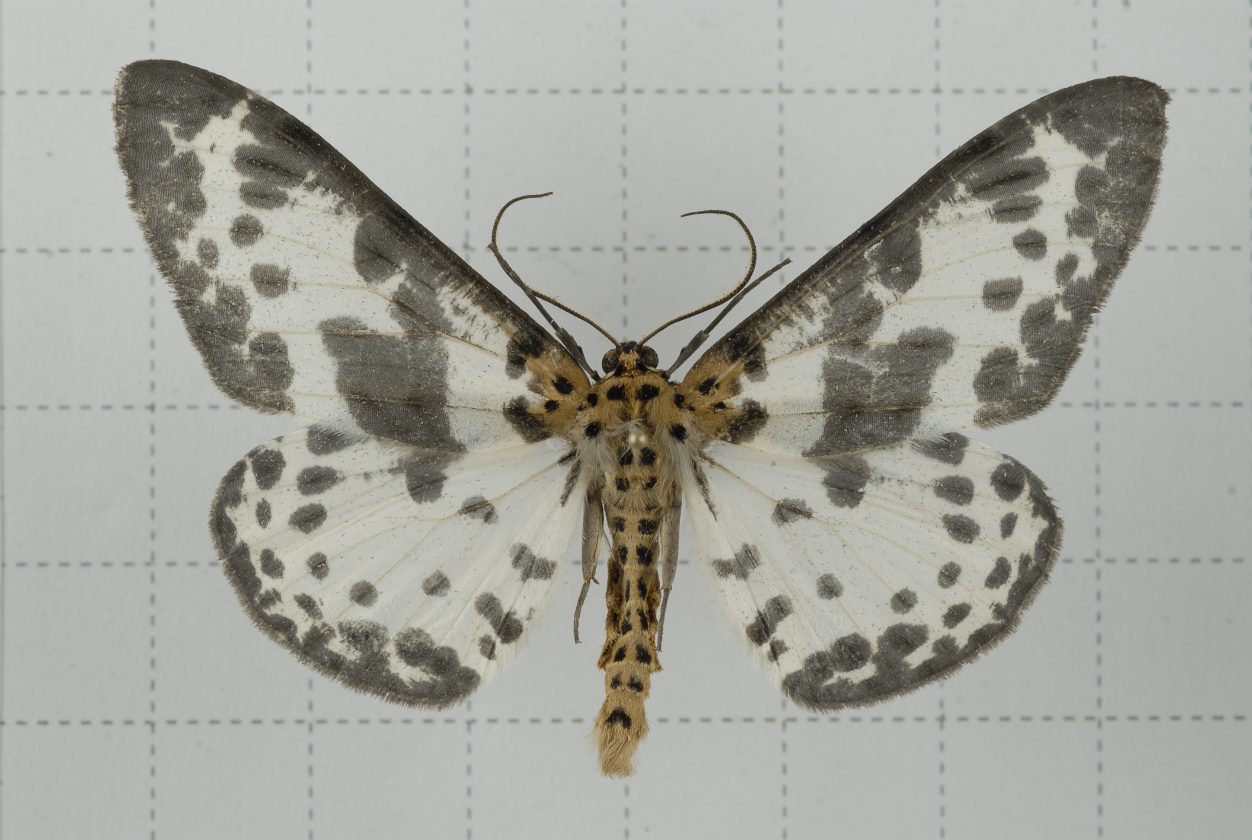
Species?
Percnia longitermen
